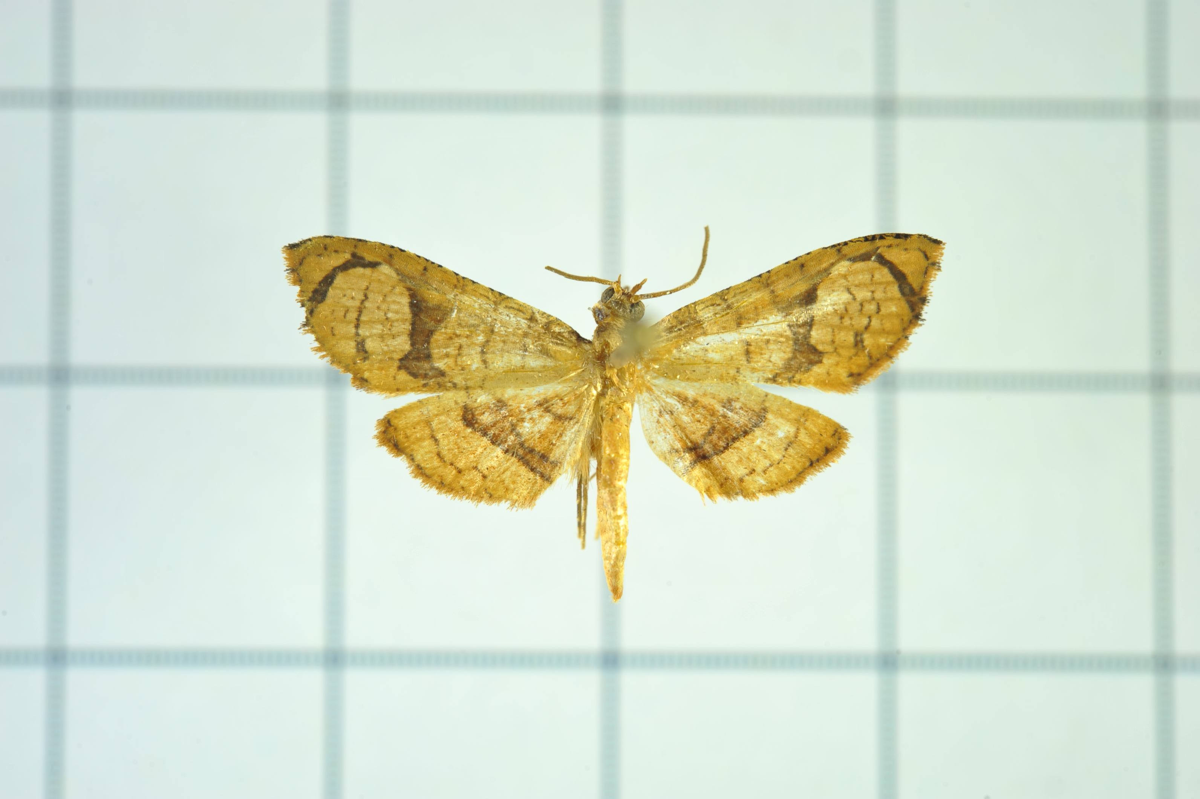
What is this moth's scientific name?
Rhodoneura vittula
